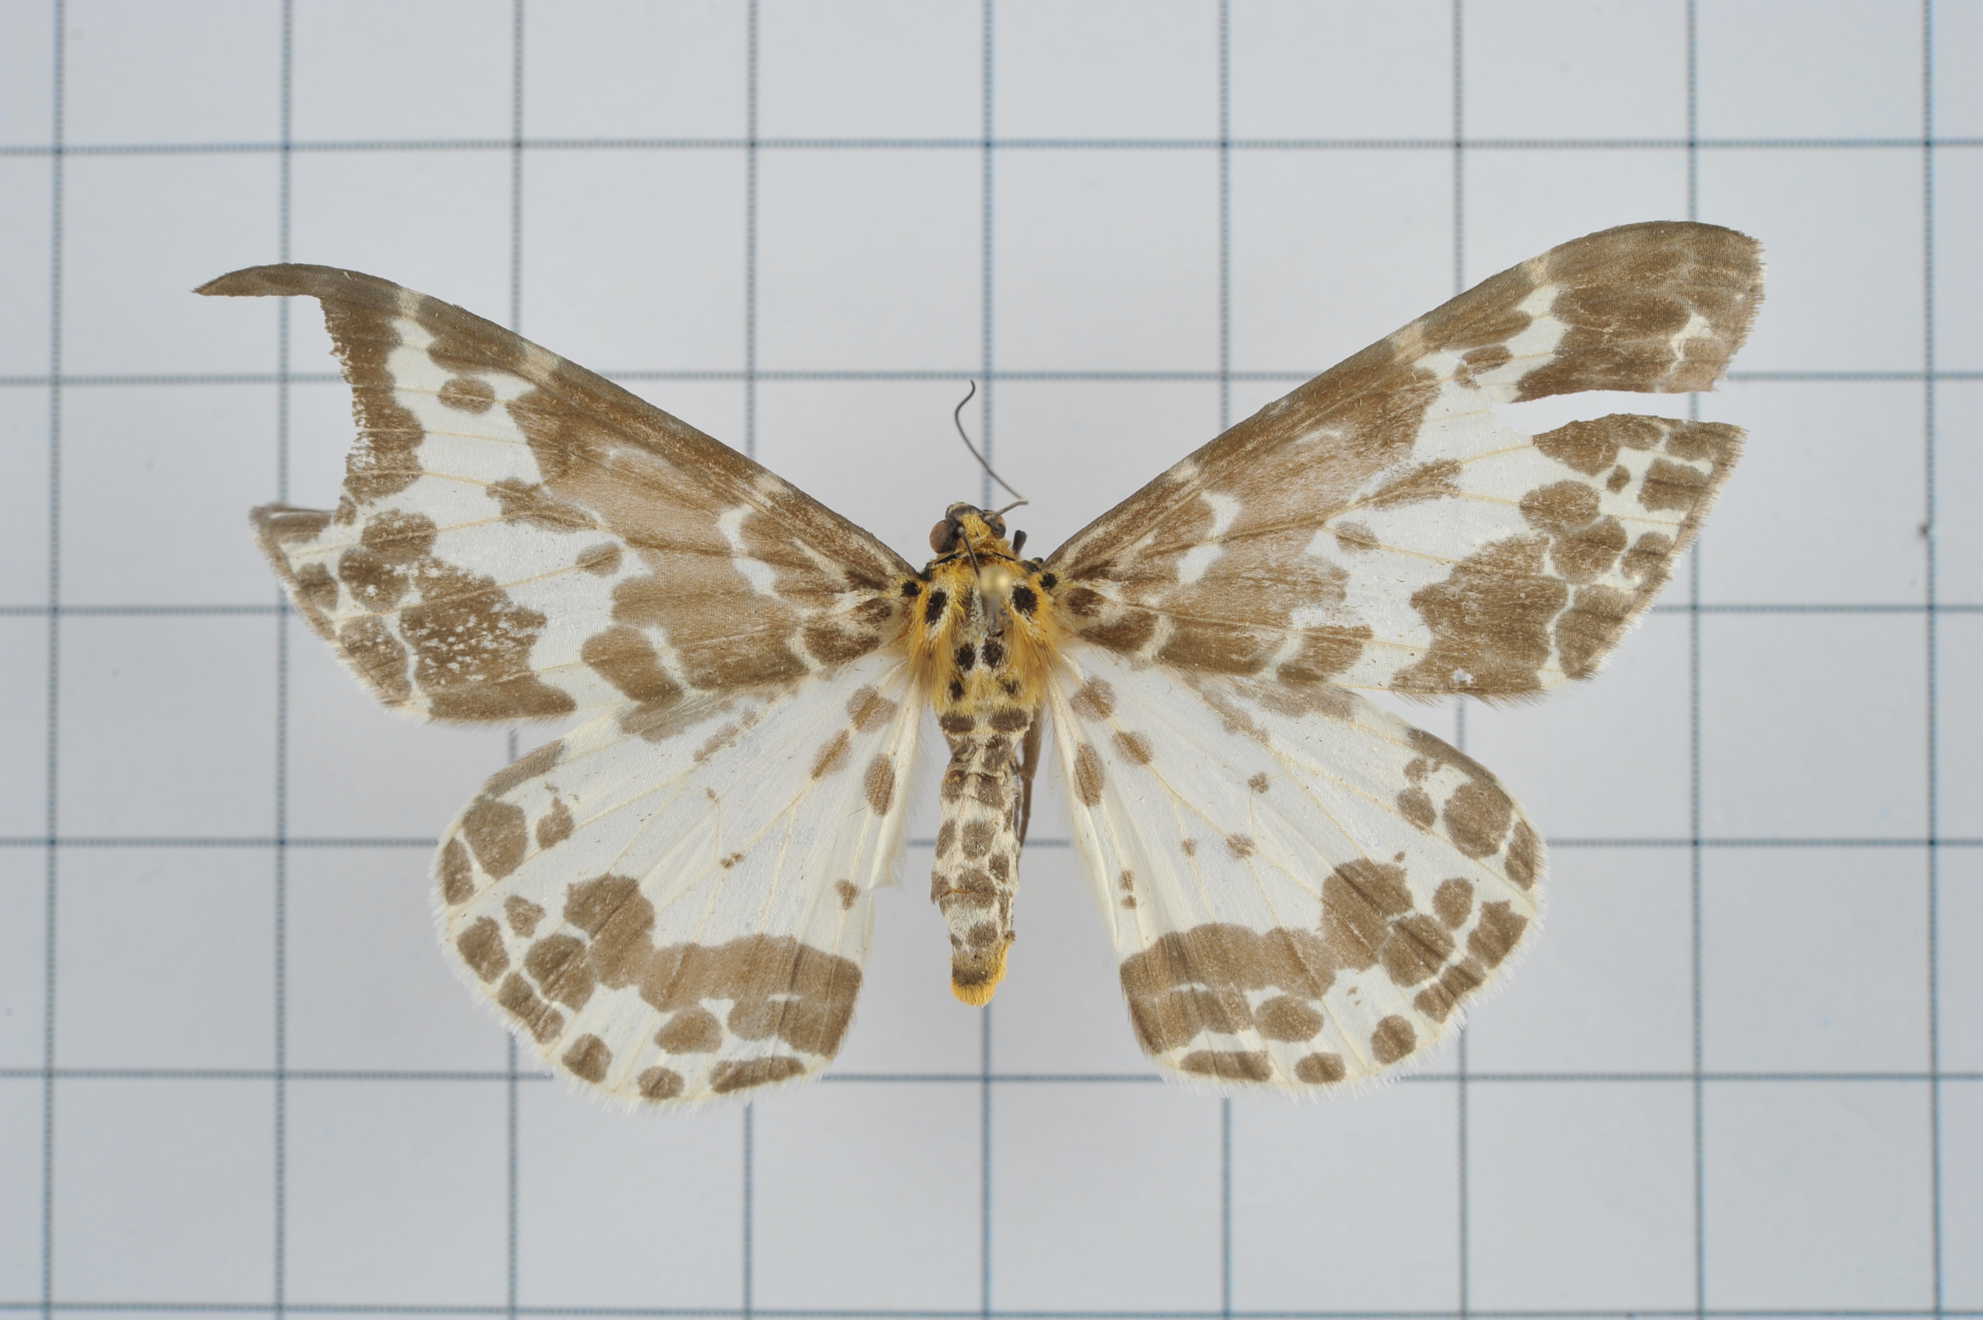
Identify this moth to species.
Pogonopygia pavida pavida
